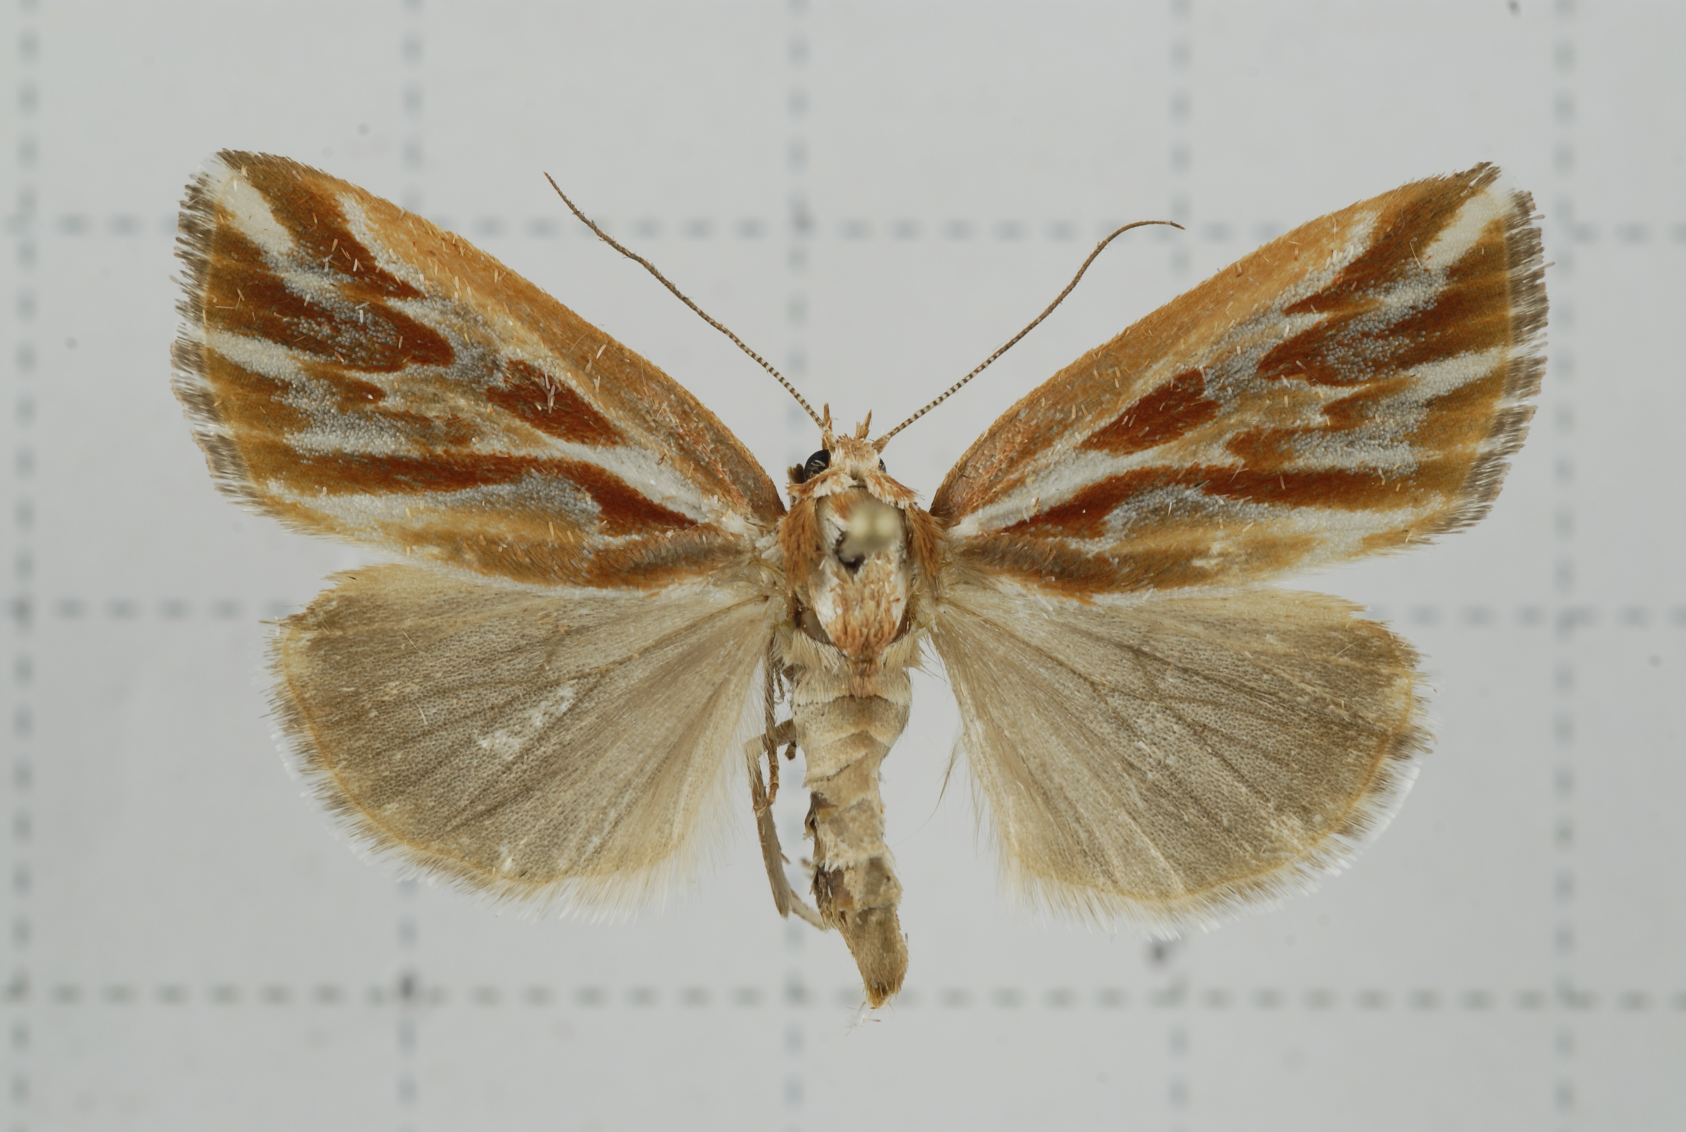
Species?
Narangodes confluens
